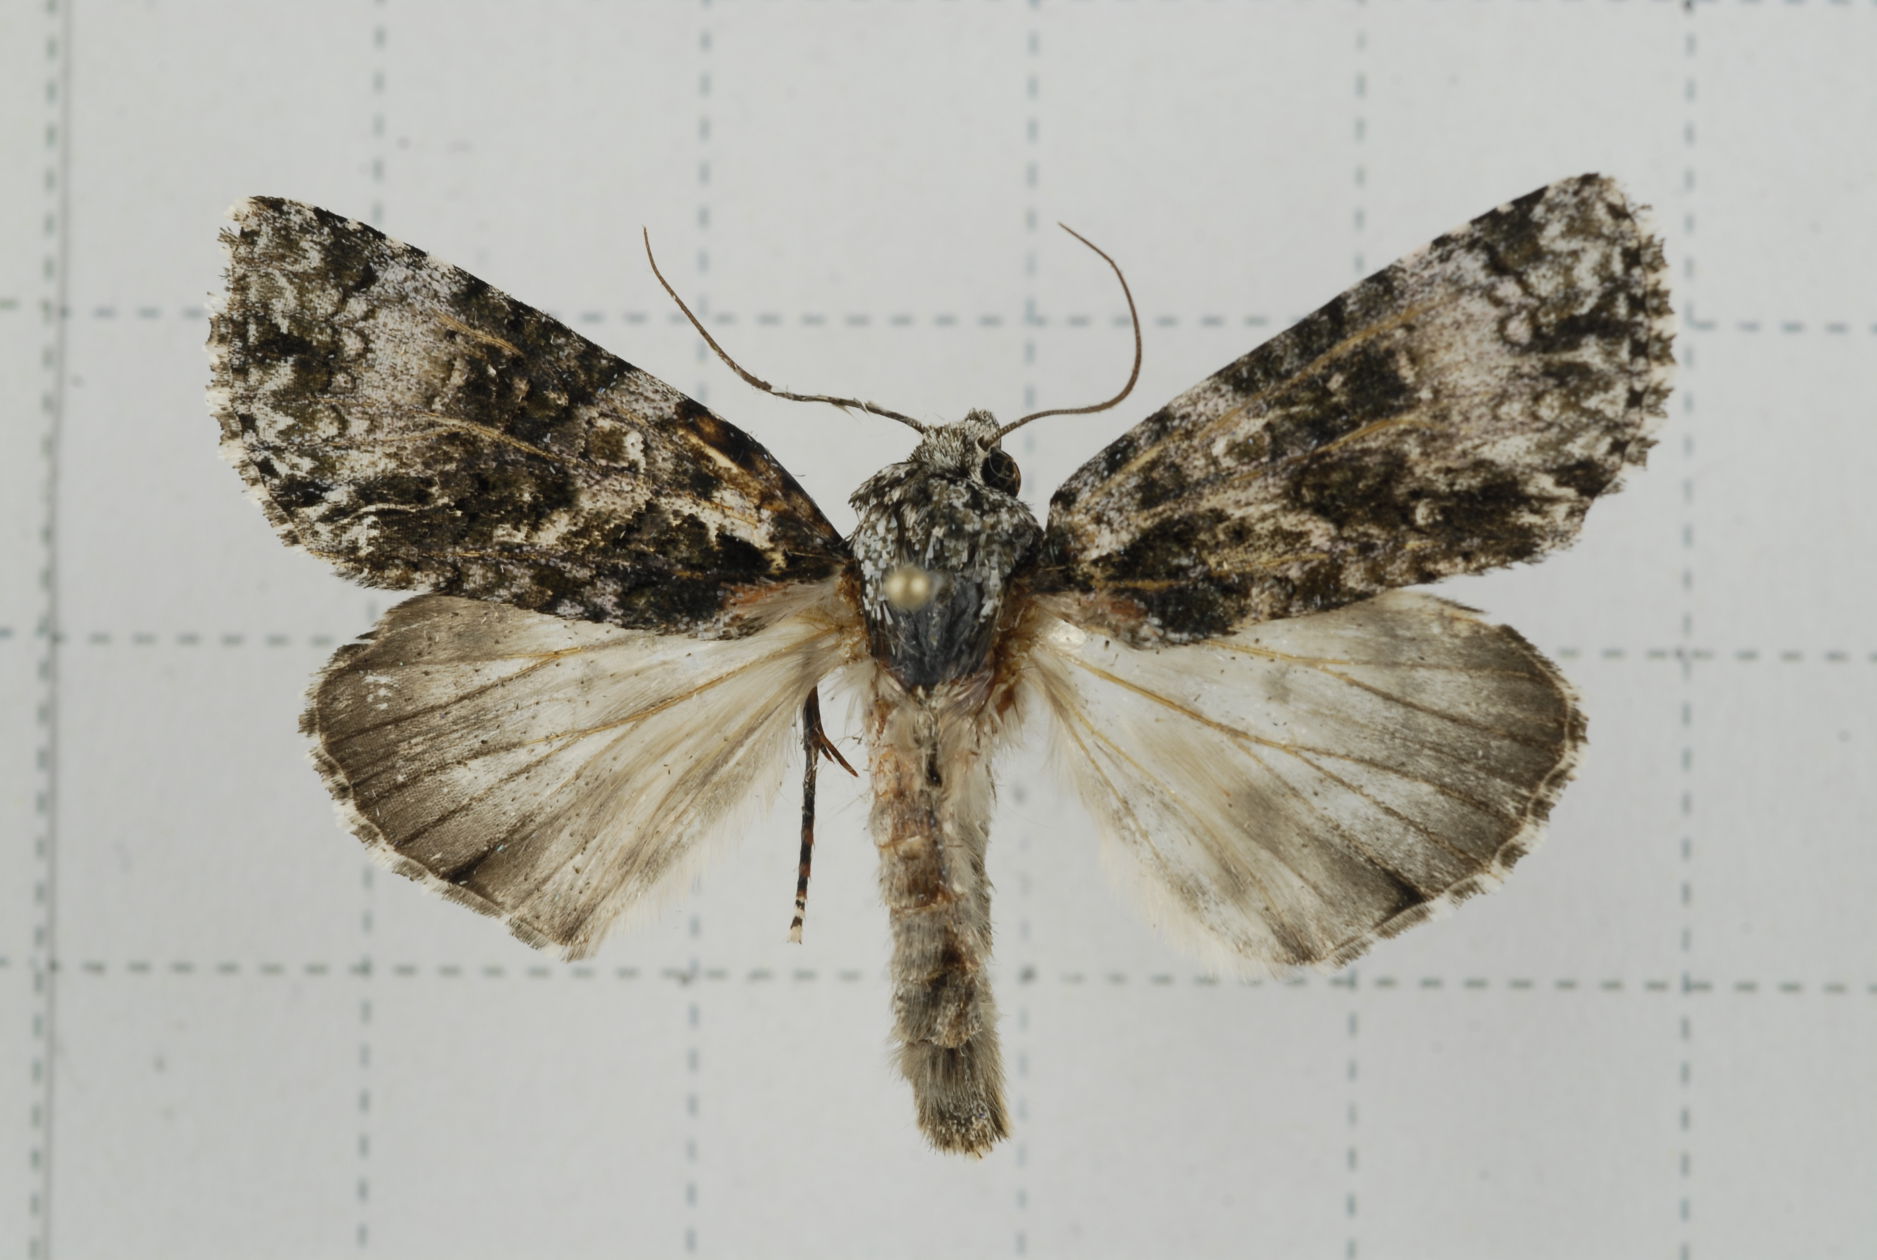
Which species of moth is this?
Harmandicrania harmandi
